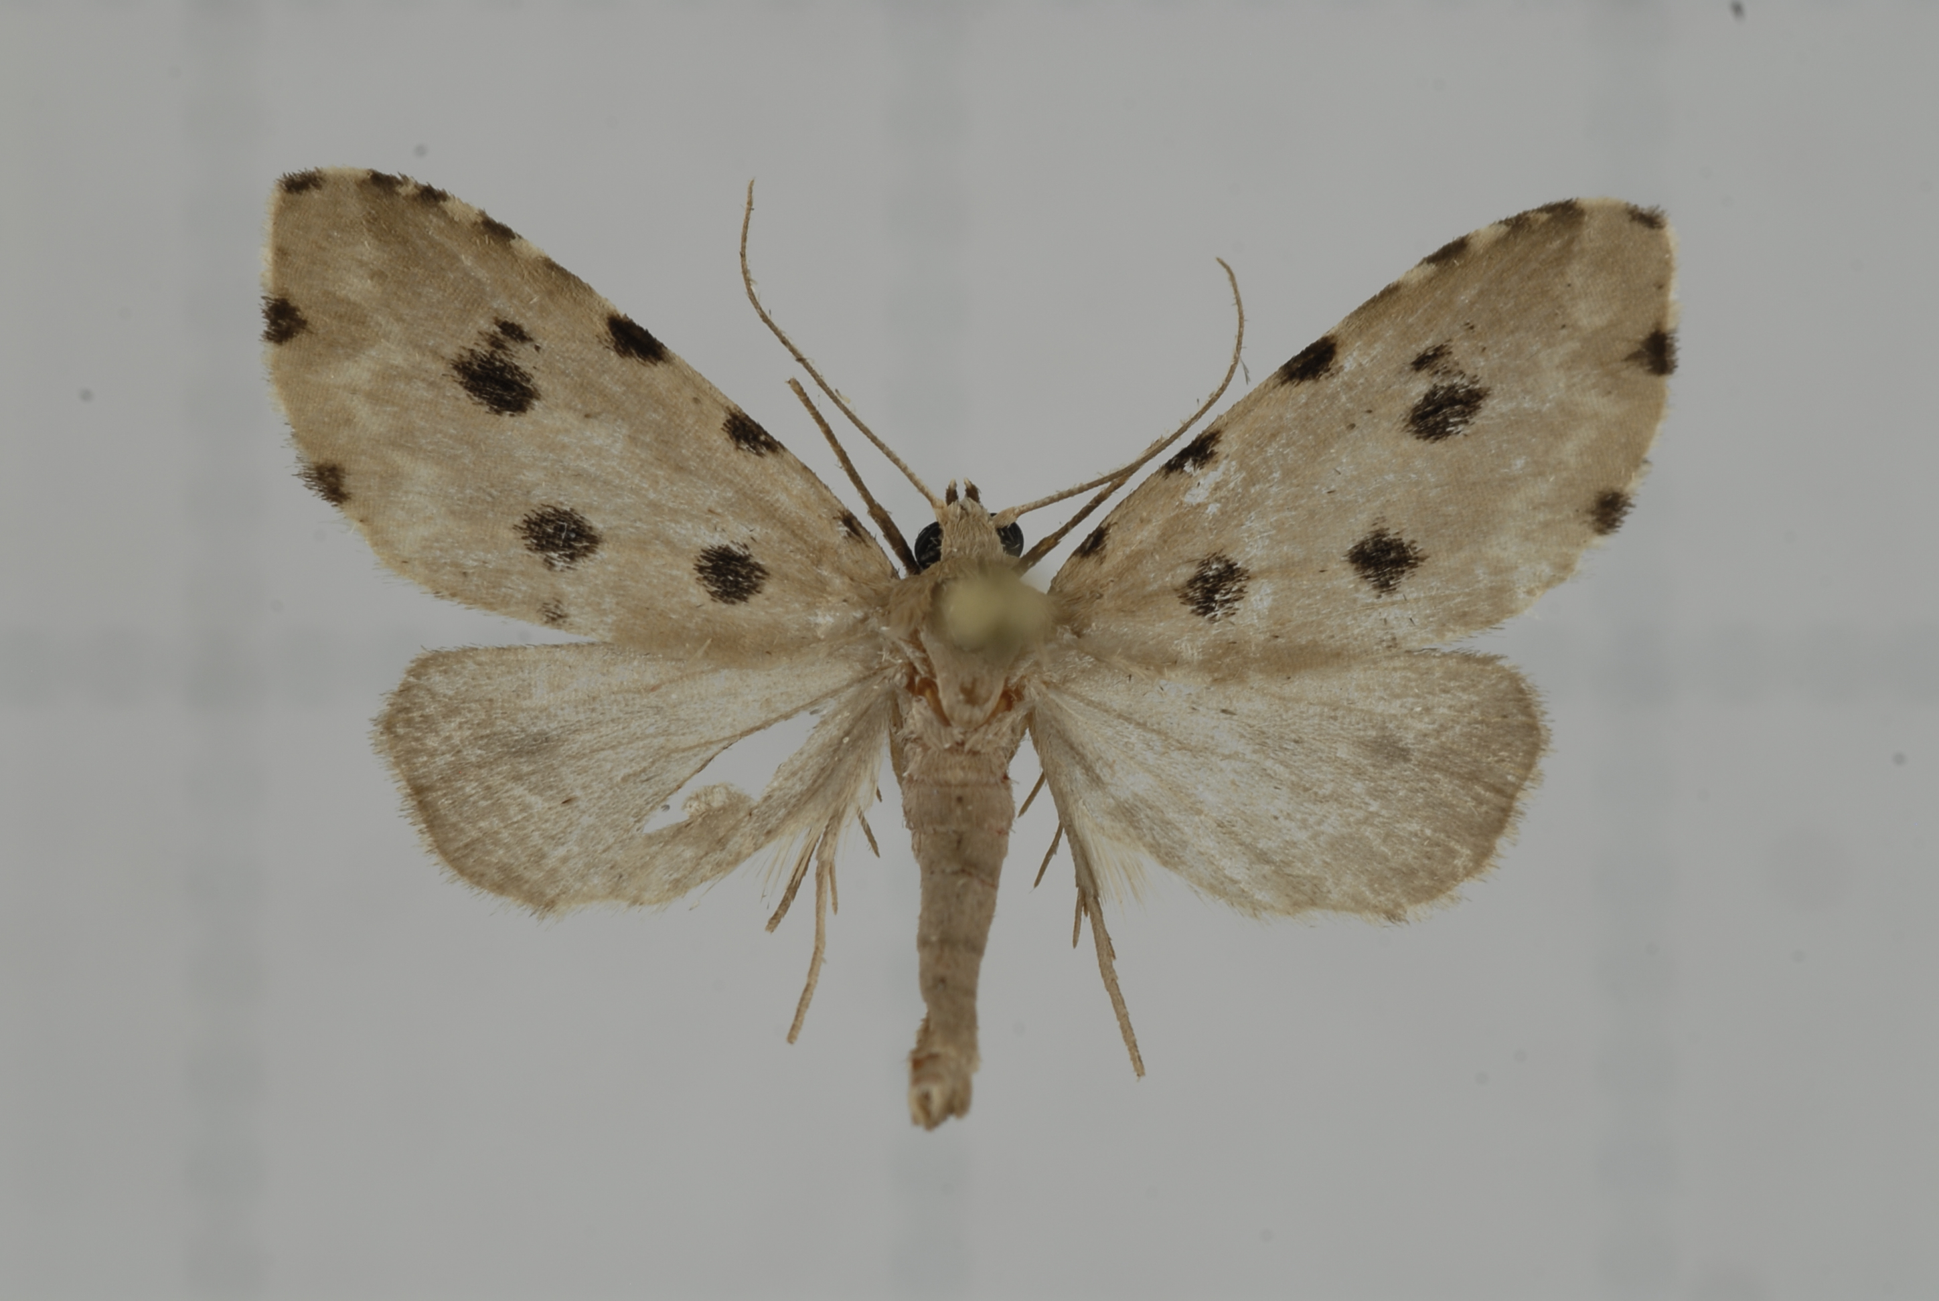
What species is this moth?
Metaemene atrigutta
